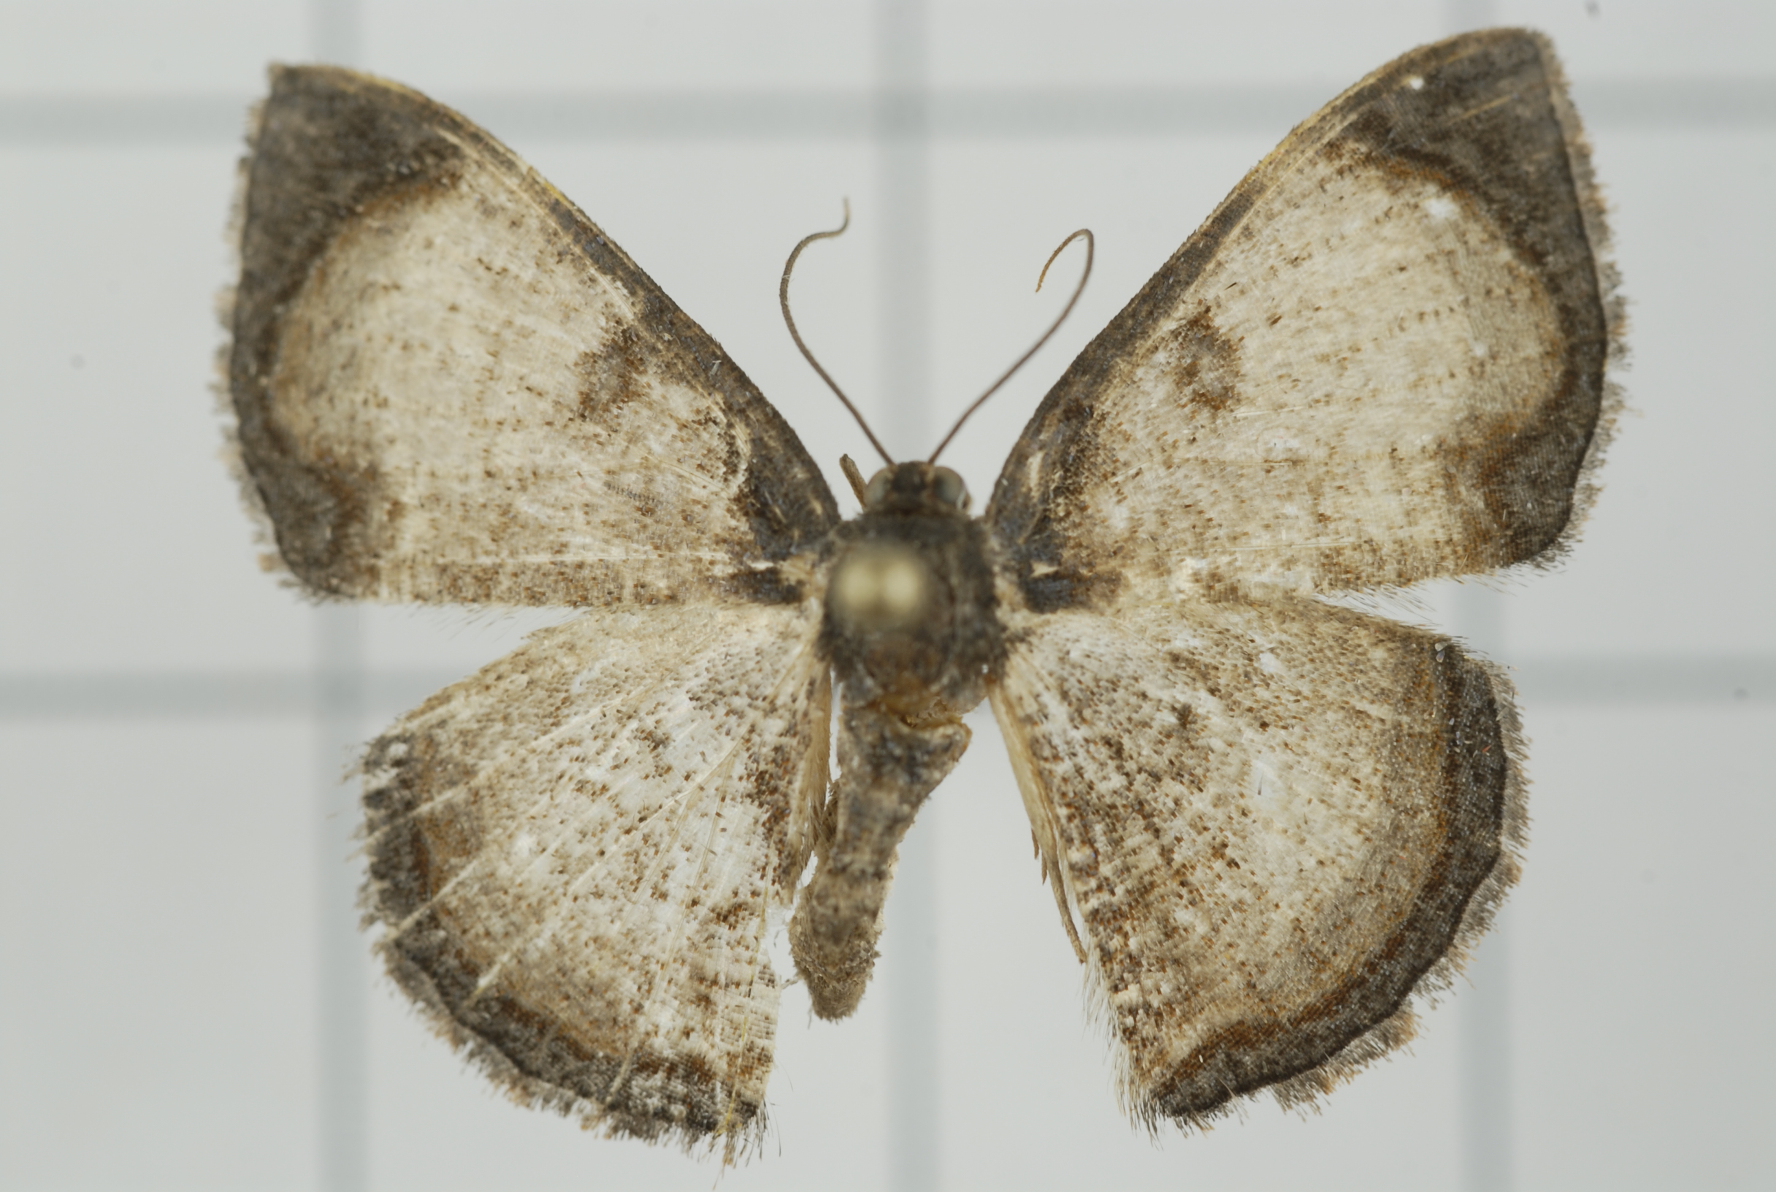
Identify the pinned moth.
Hydatocapnia gemina
